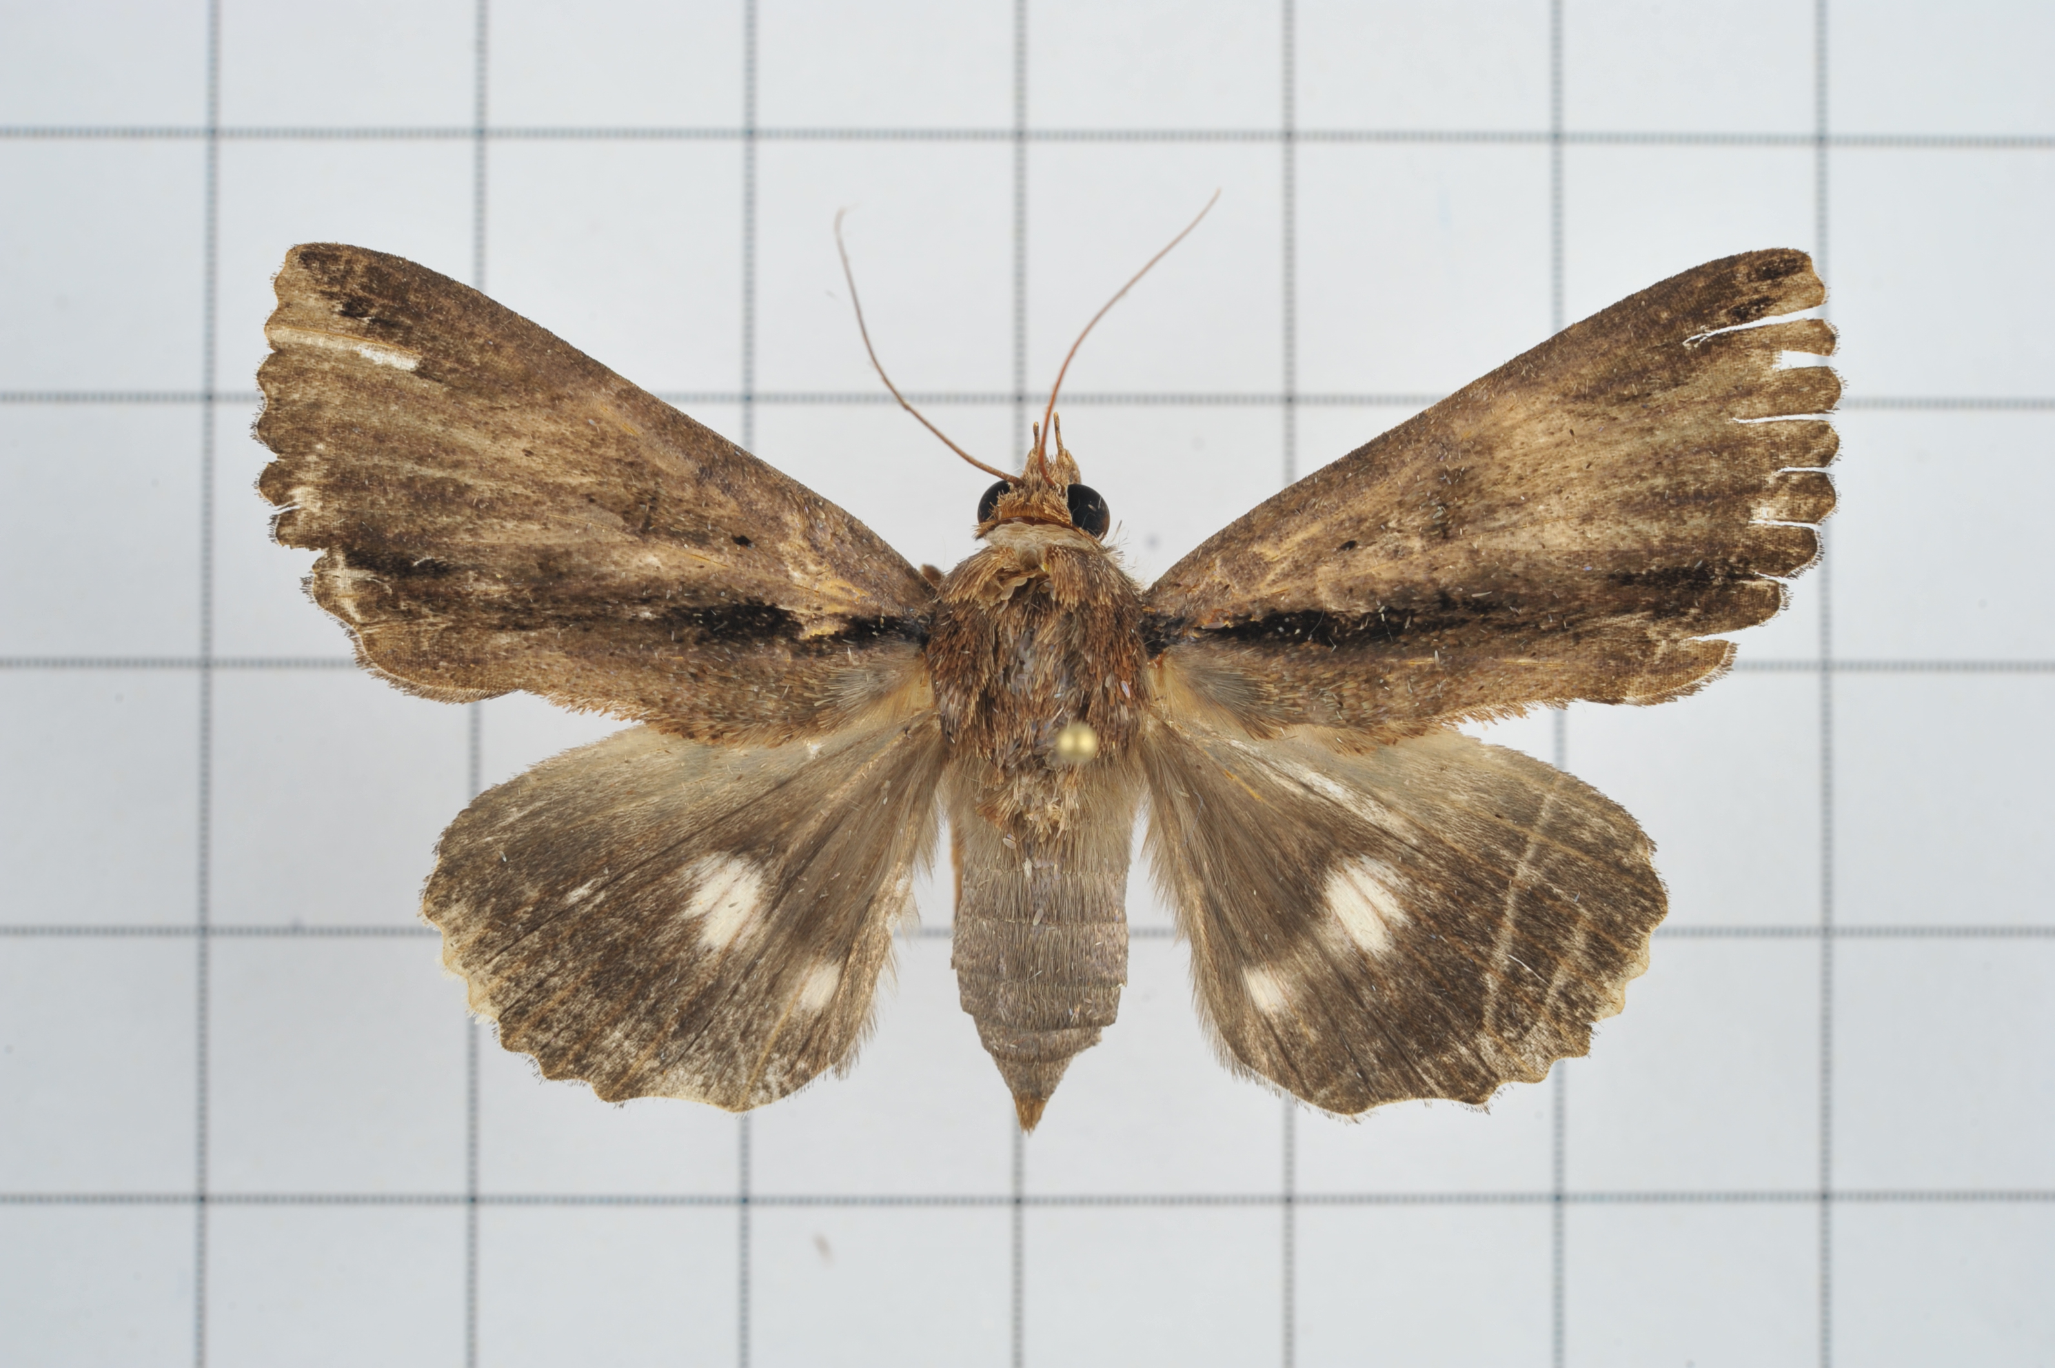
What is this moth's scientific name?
Ercheia cyllaria
